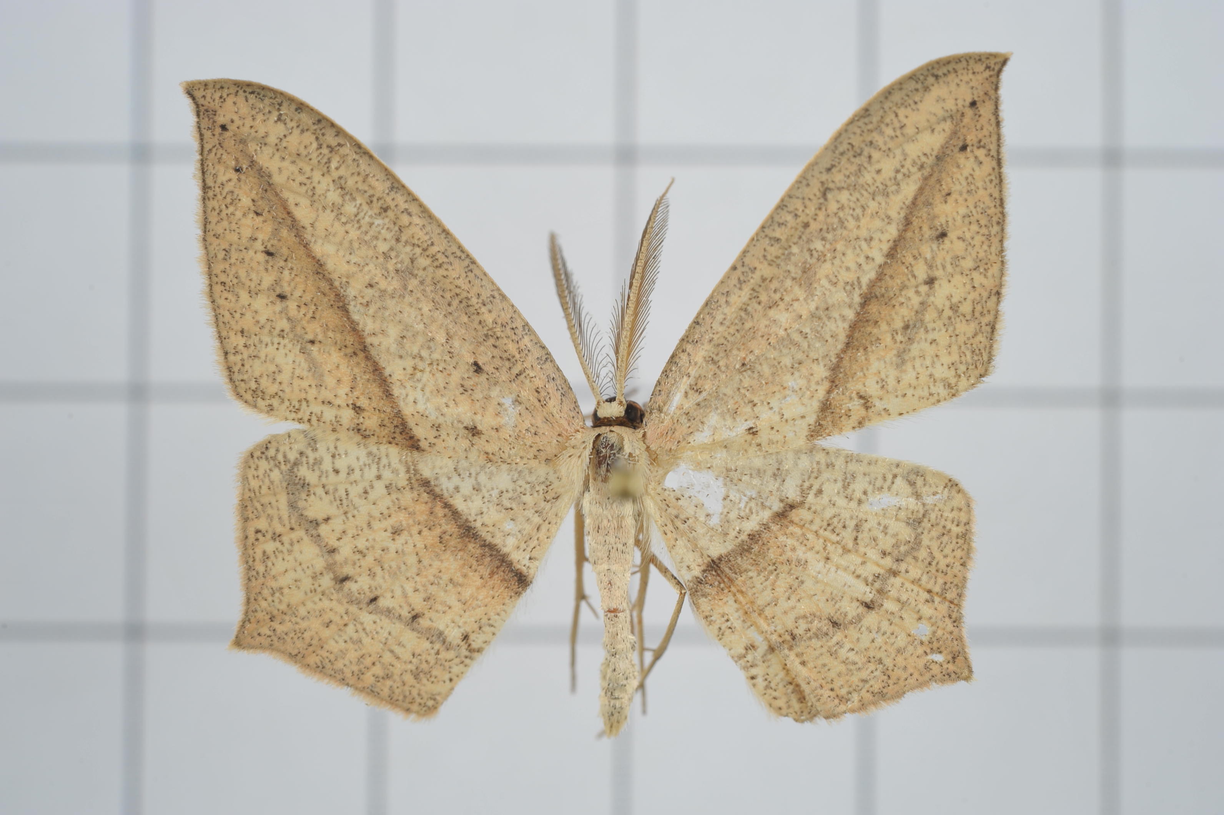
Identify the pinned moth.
Timandra stueningi
